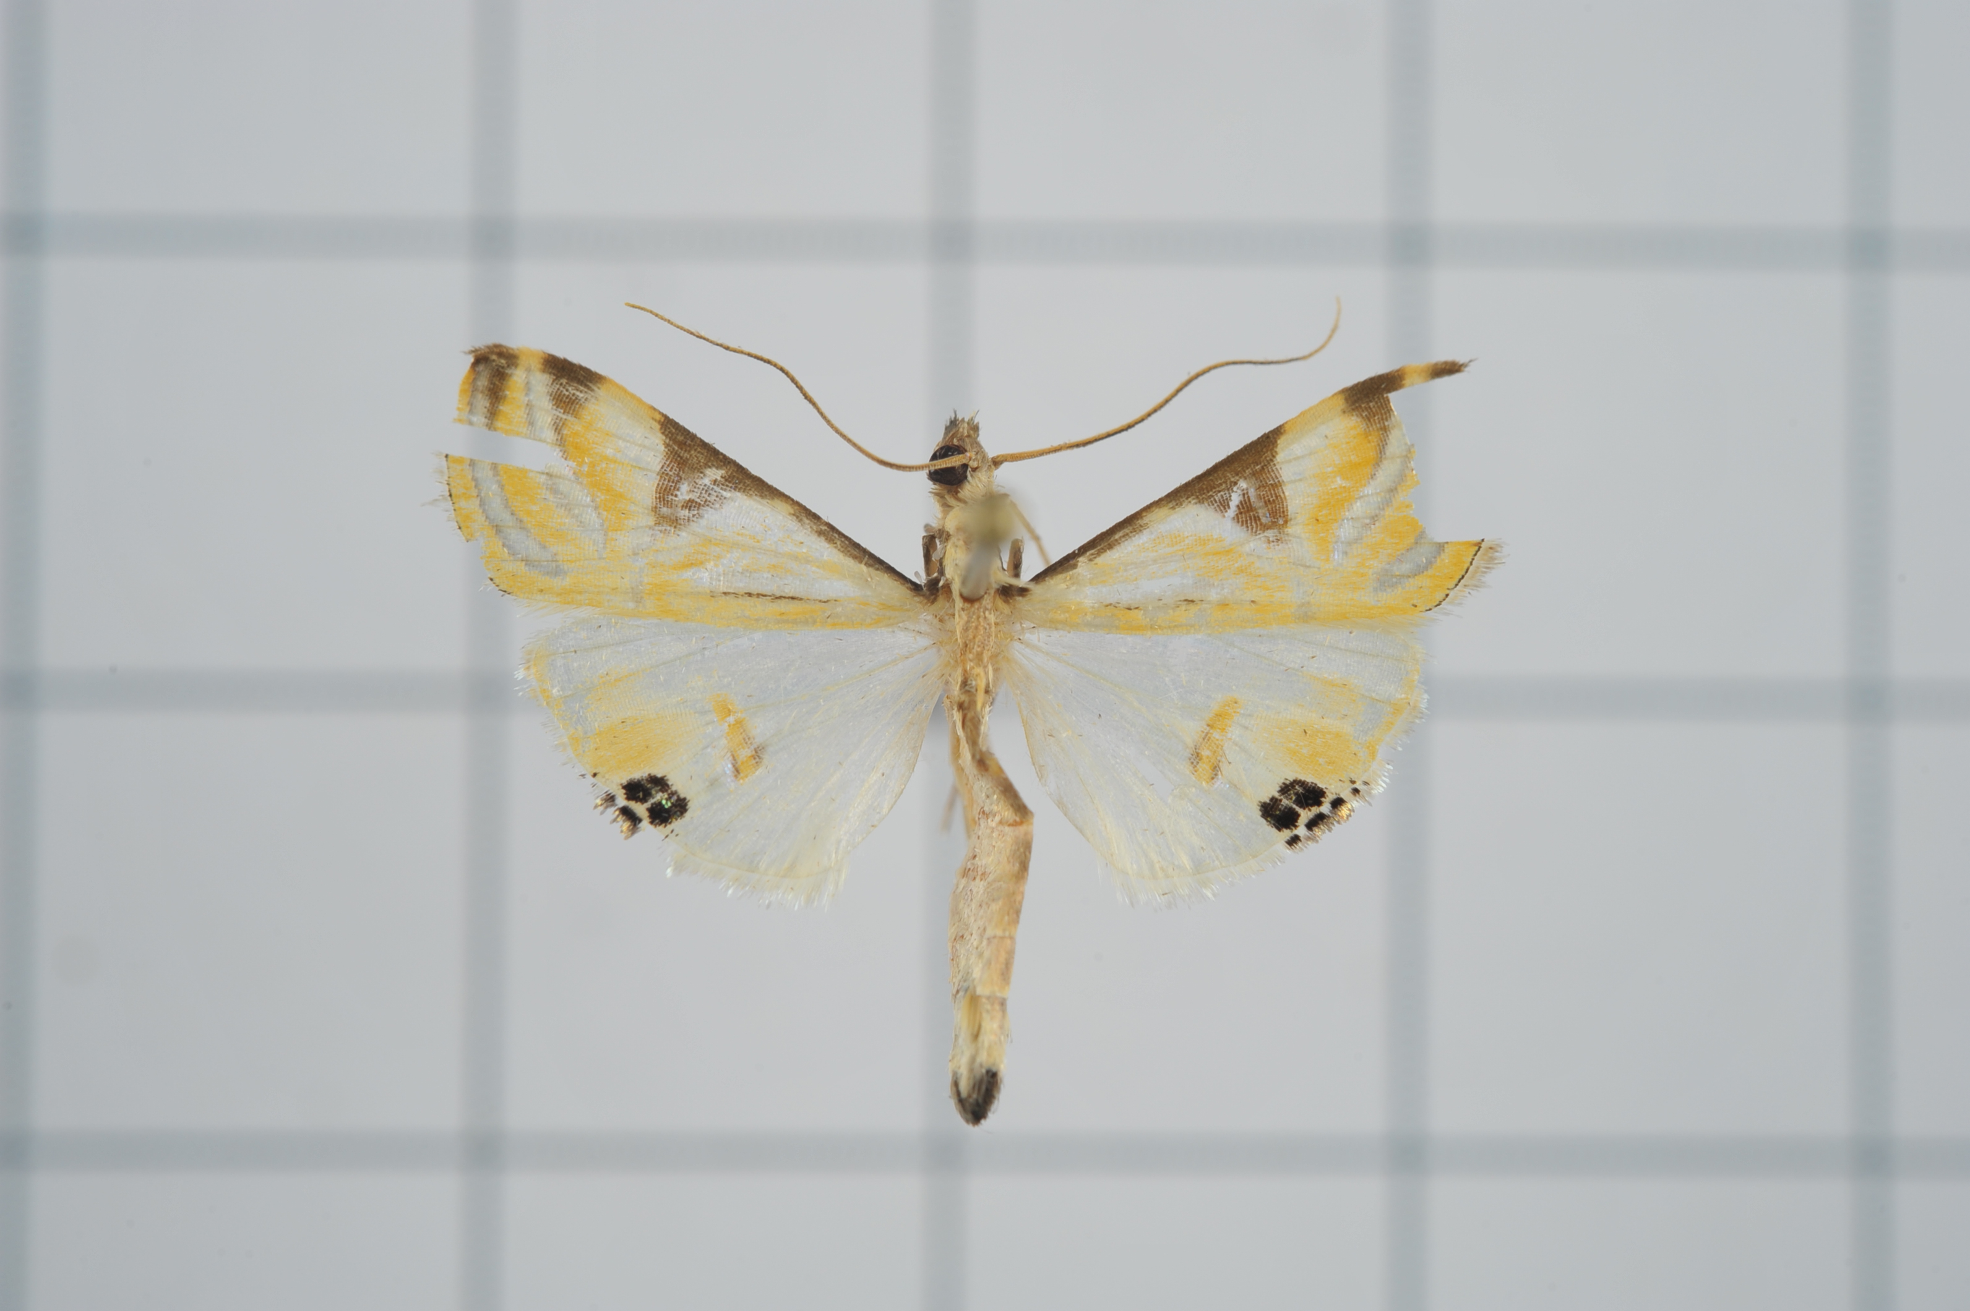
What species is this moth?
Talanga sexpunctalis
